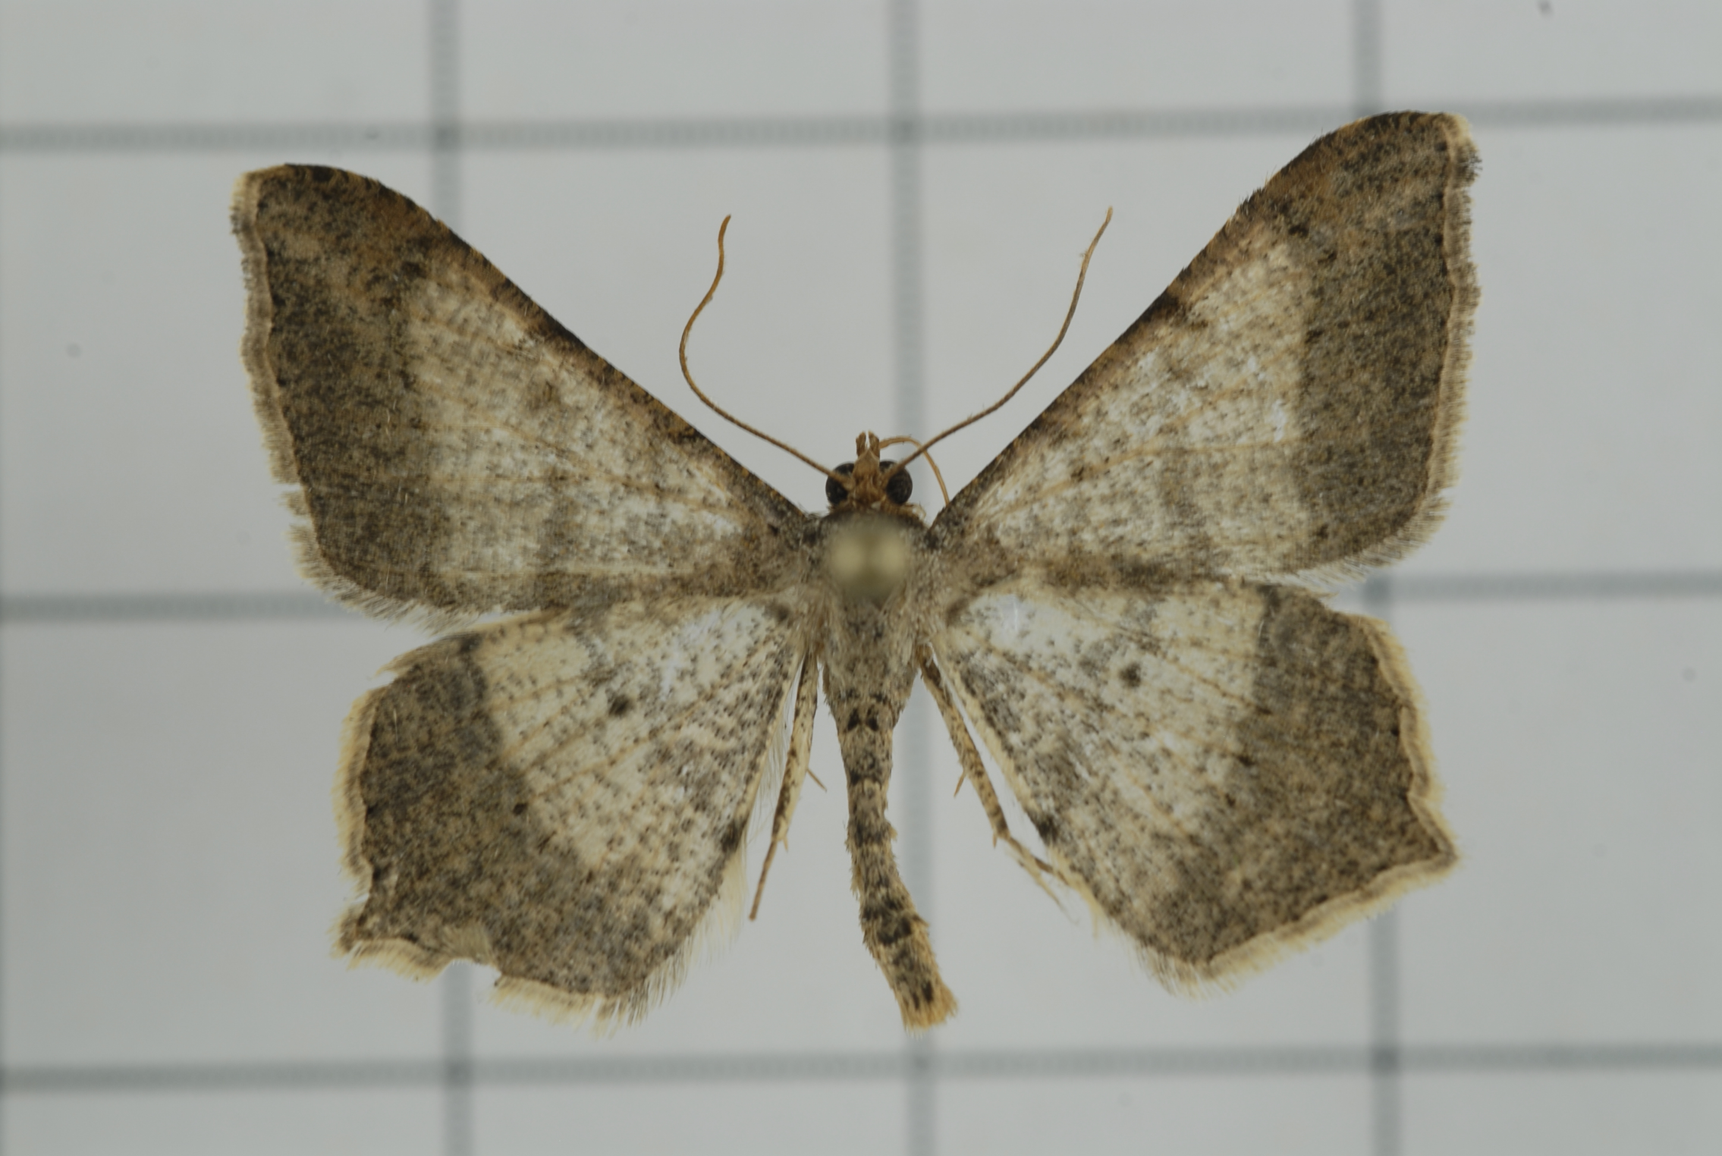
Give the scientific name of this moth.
Macaria abydata
